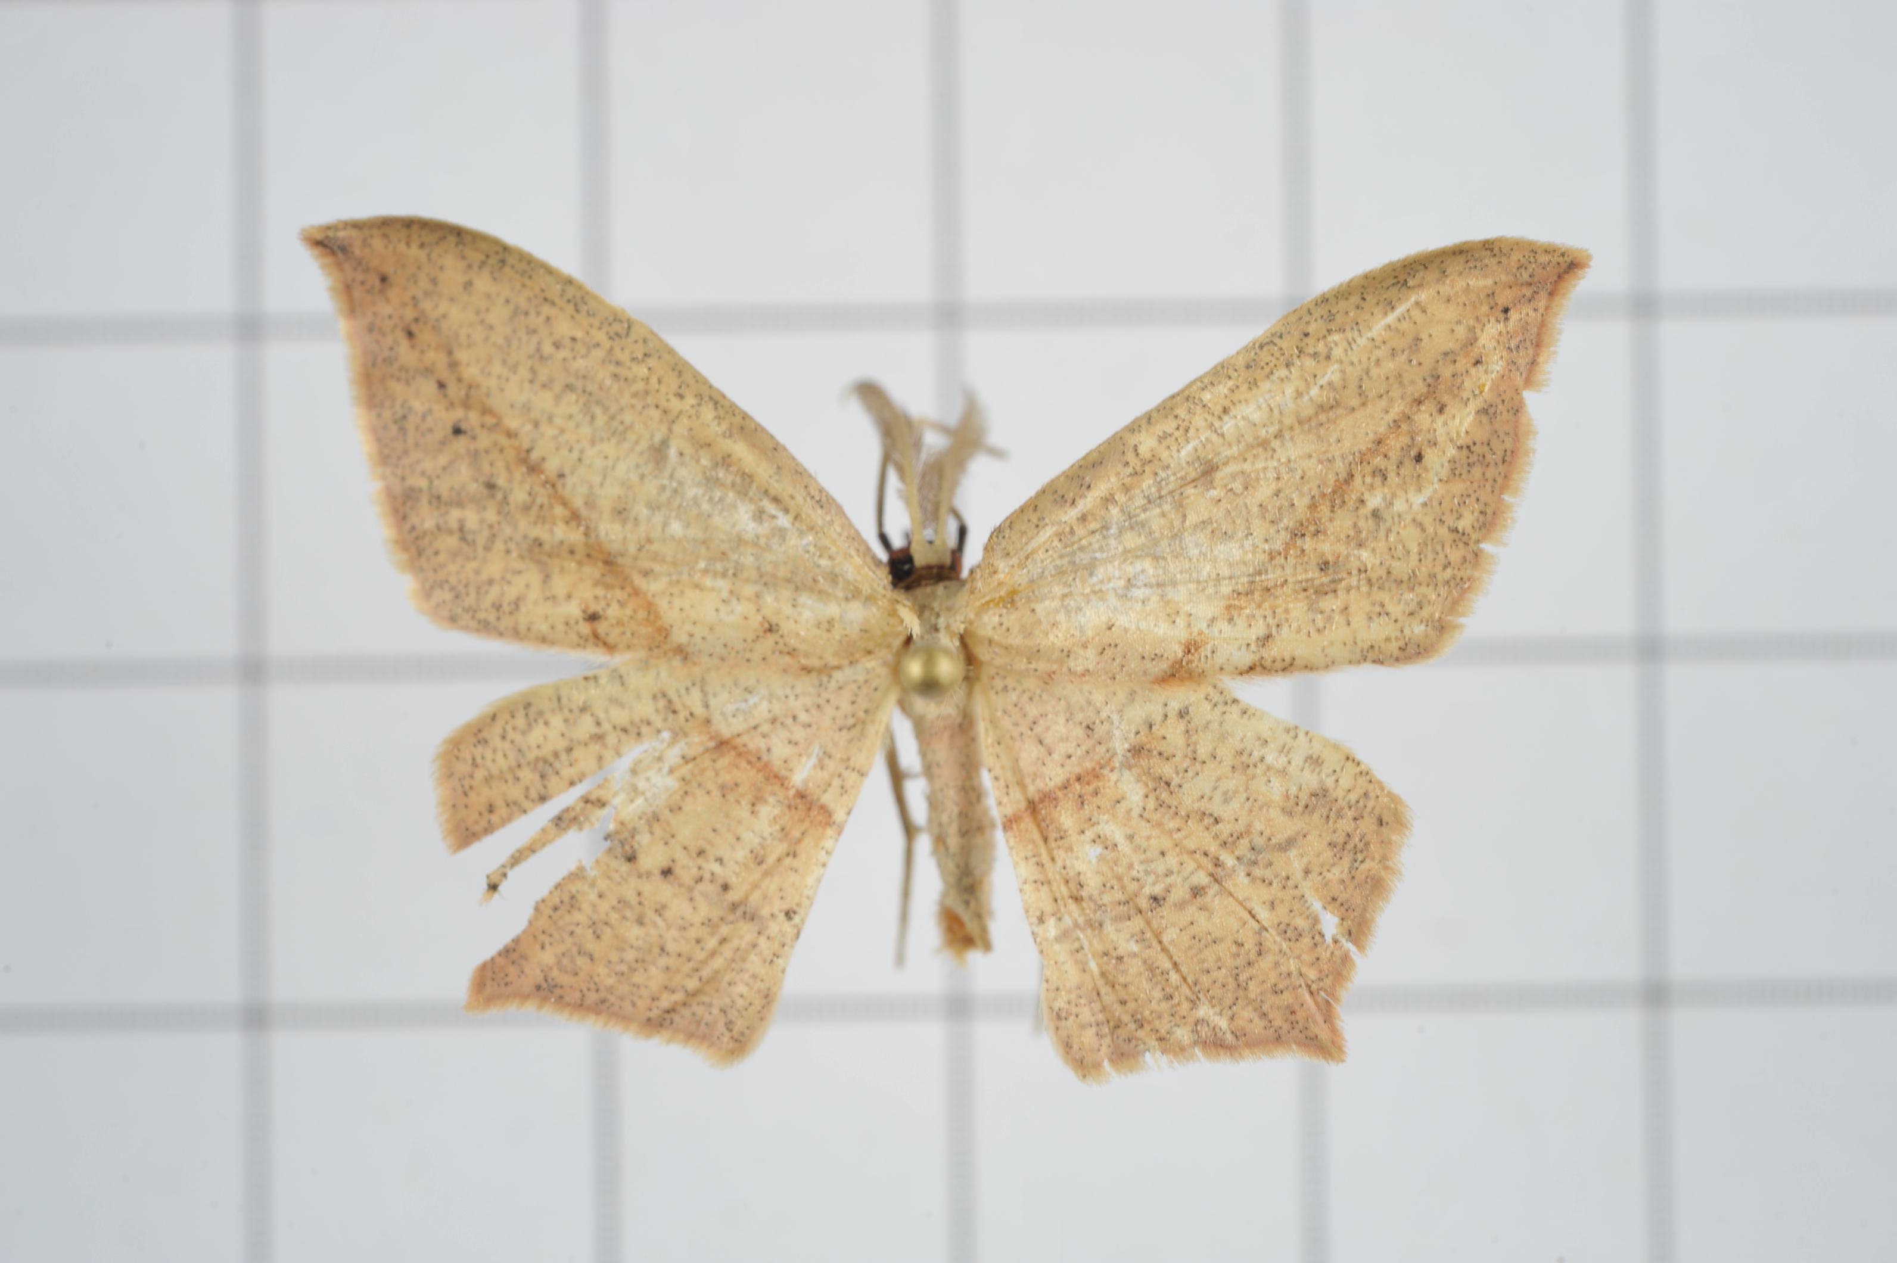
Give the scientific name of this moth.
Timandra stueningi
